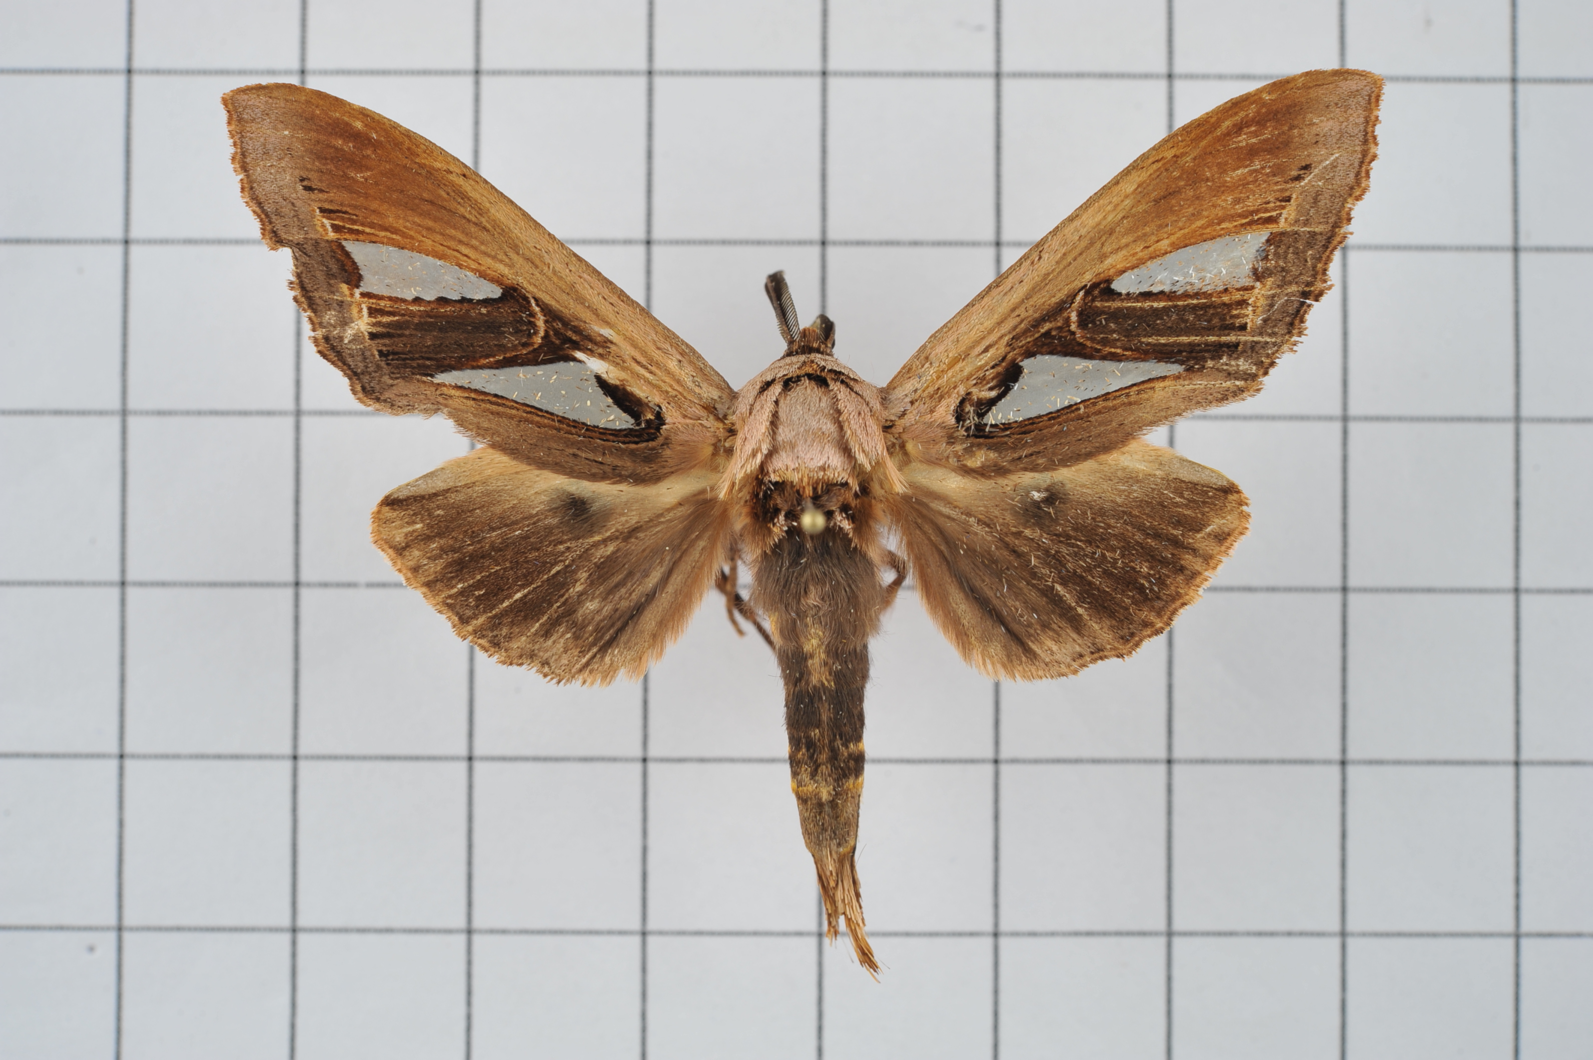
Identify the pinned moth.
Tarsolepis japonica
